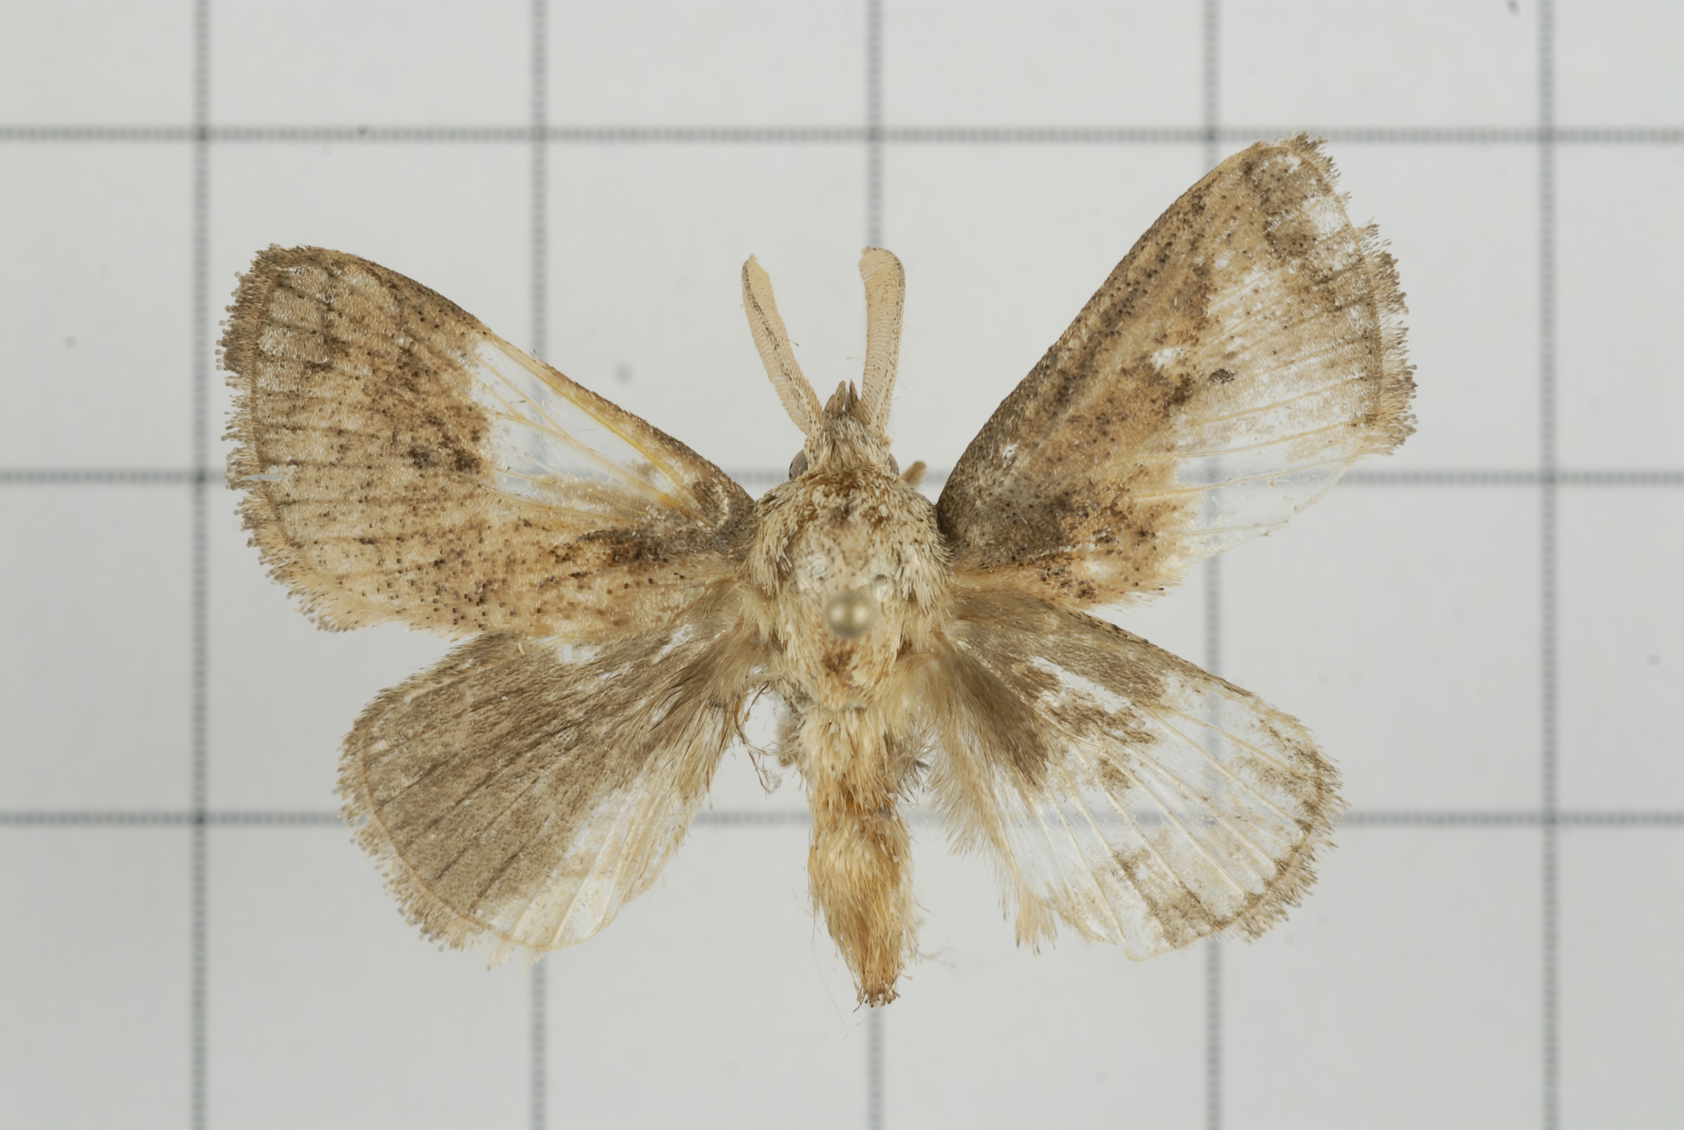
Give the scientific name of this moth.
Susica sinensis
